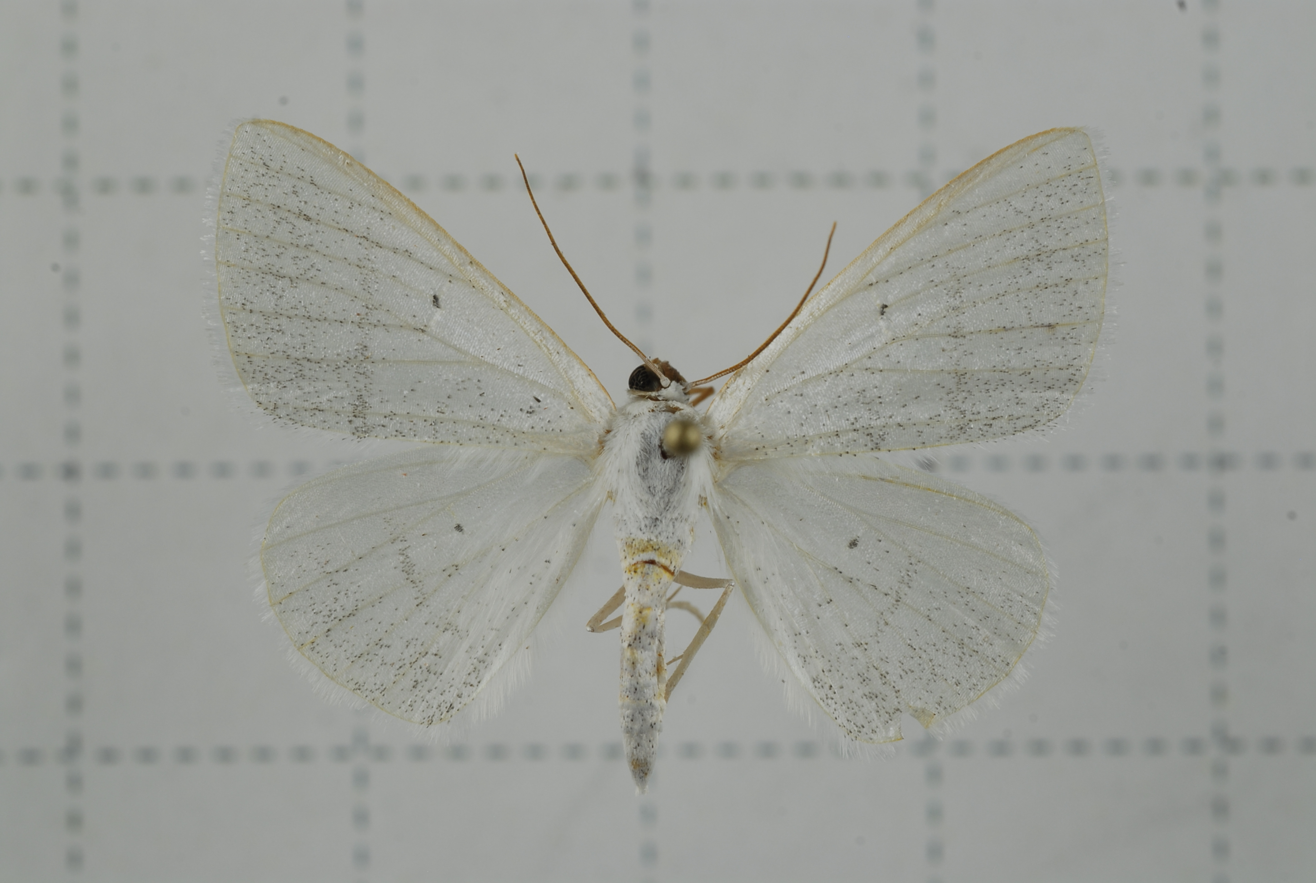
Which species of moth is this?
Lomographa margarita
